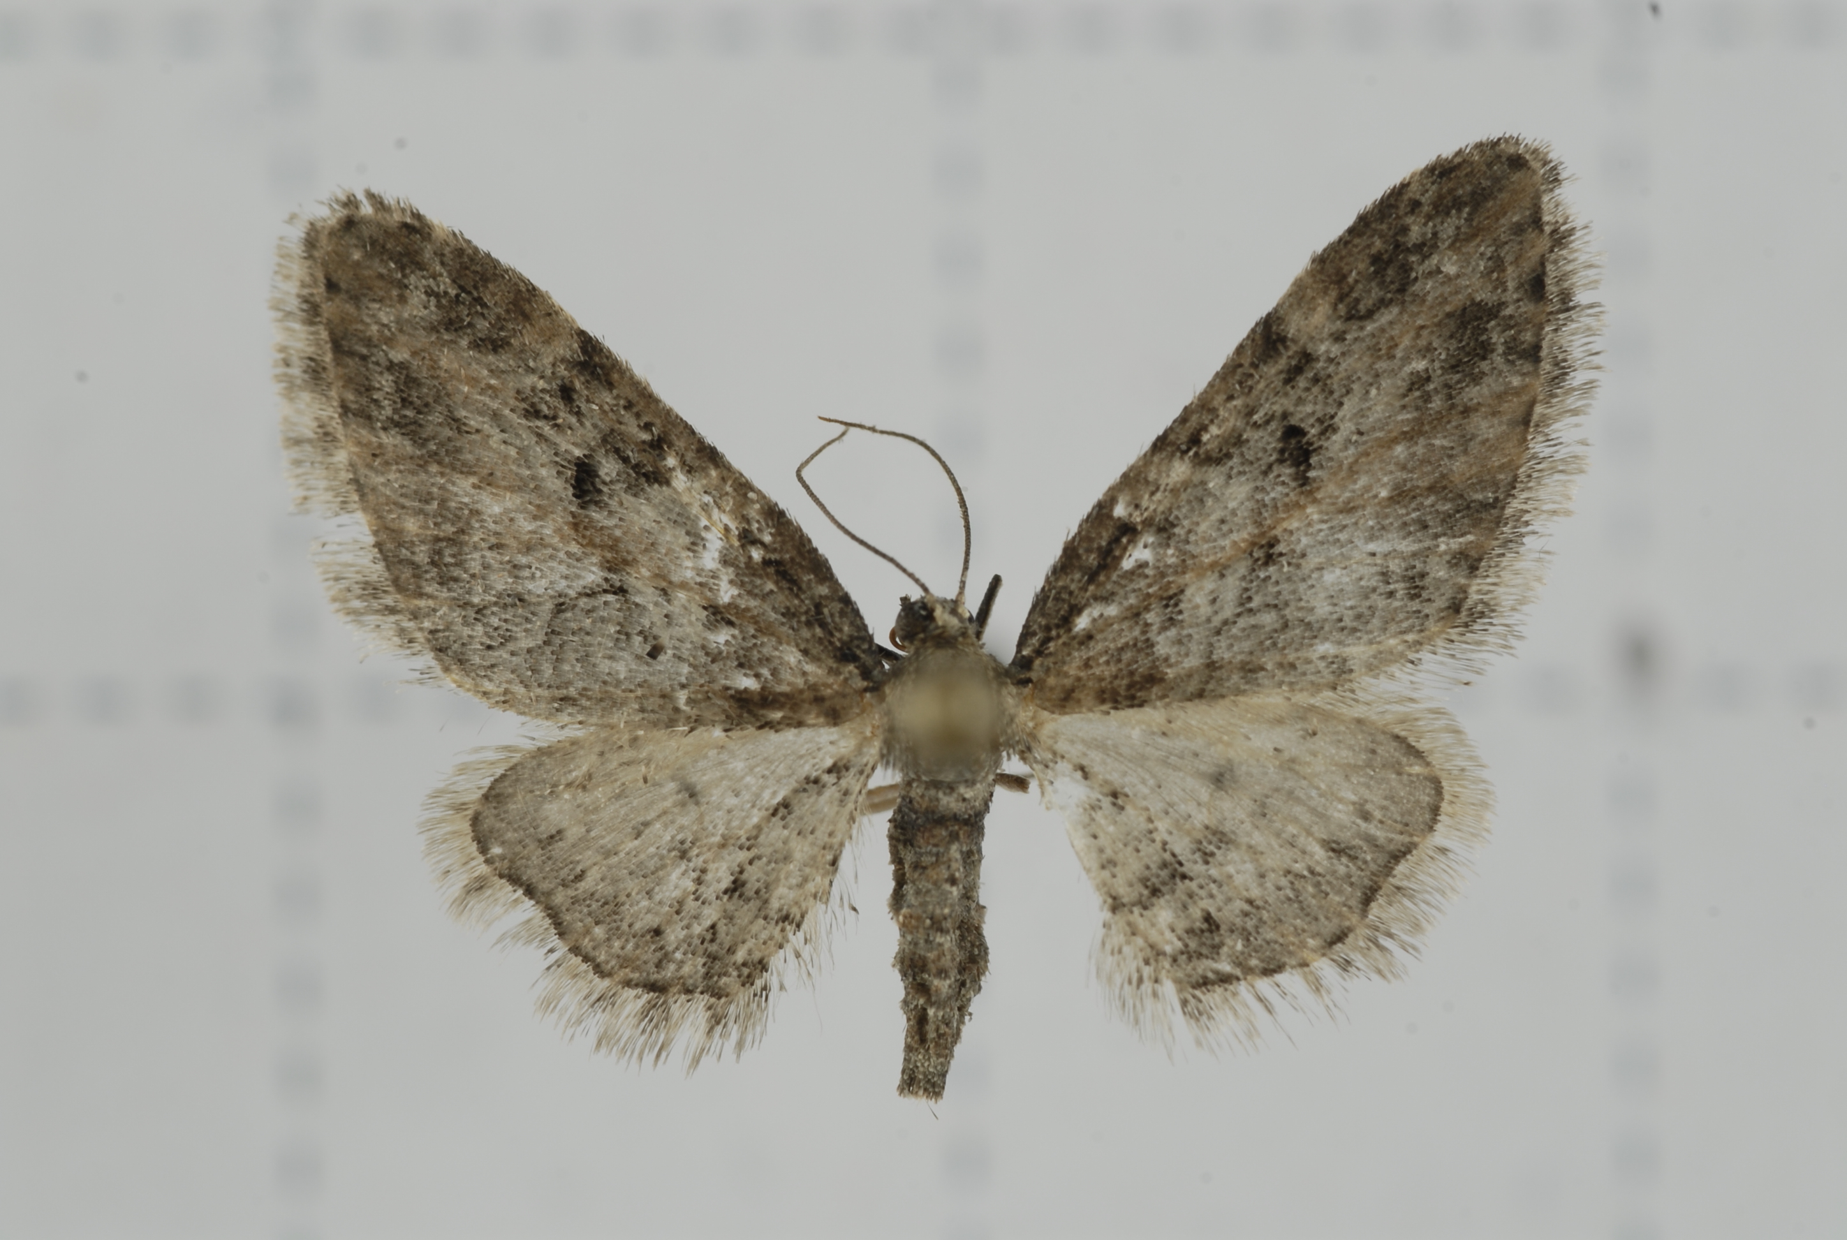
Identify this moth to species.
Eupithecia proterva
